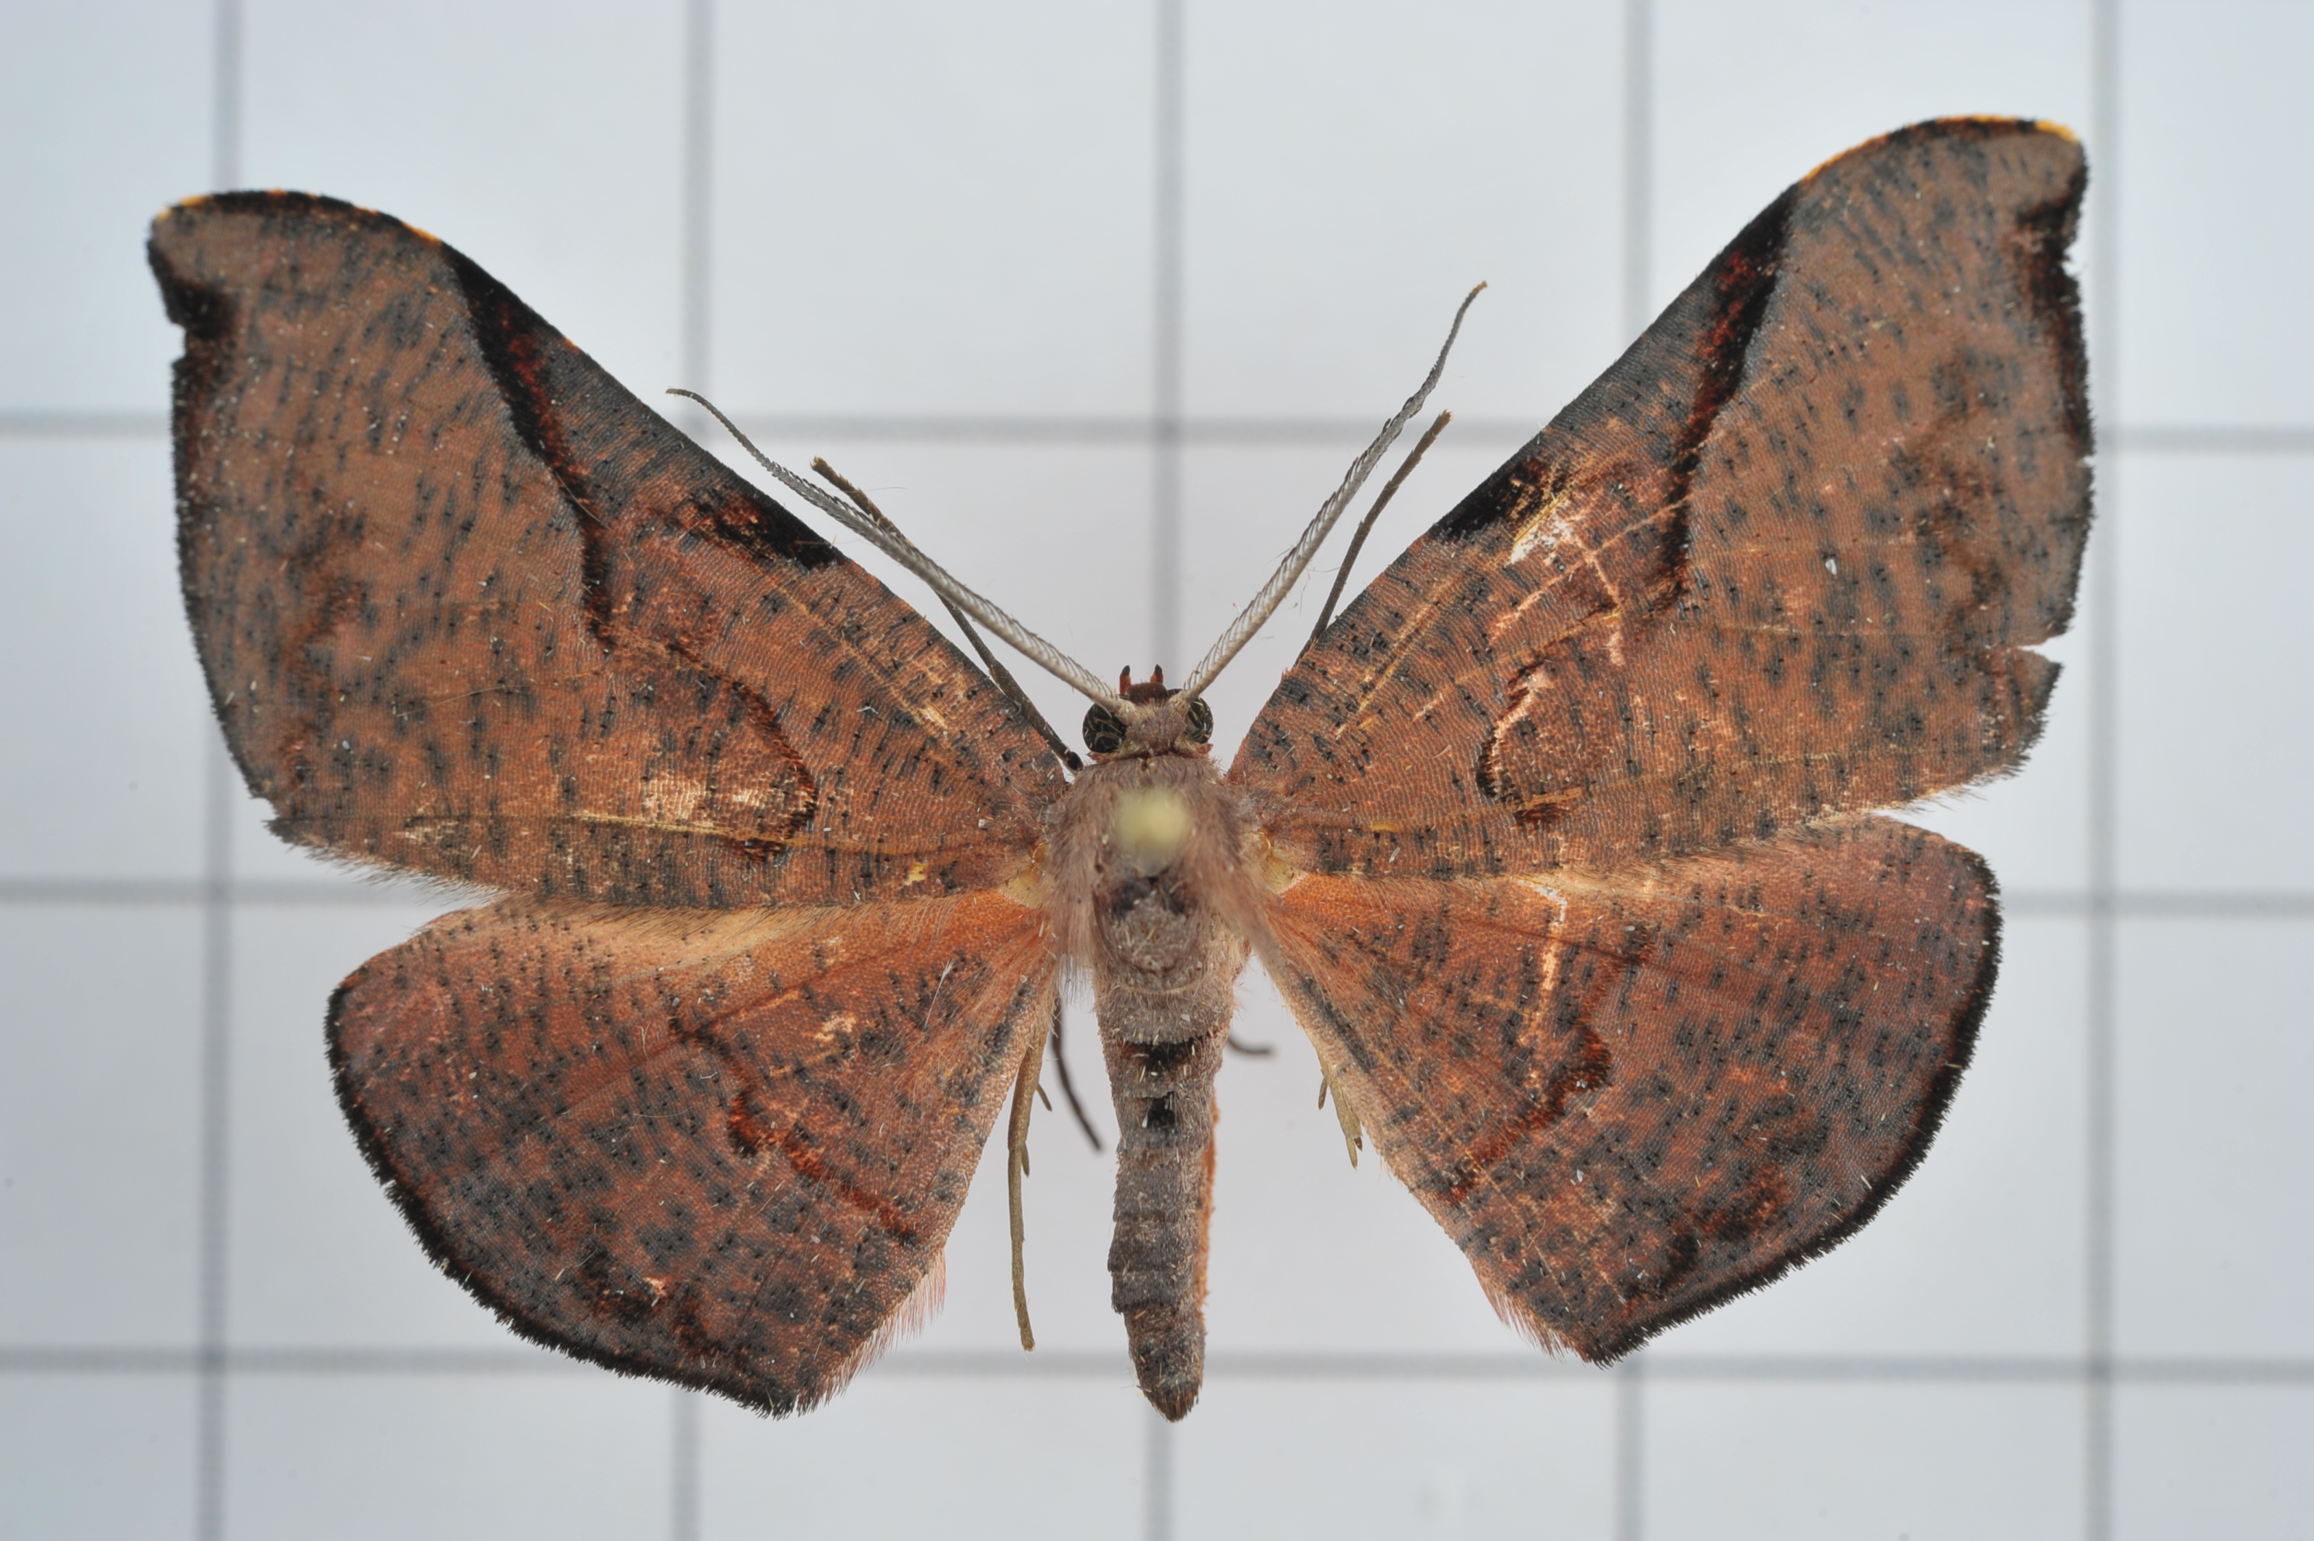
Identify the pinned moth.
Hypochrosis baenzigeri
